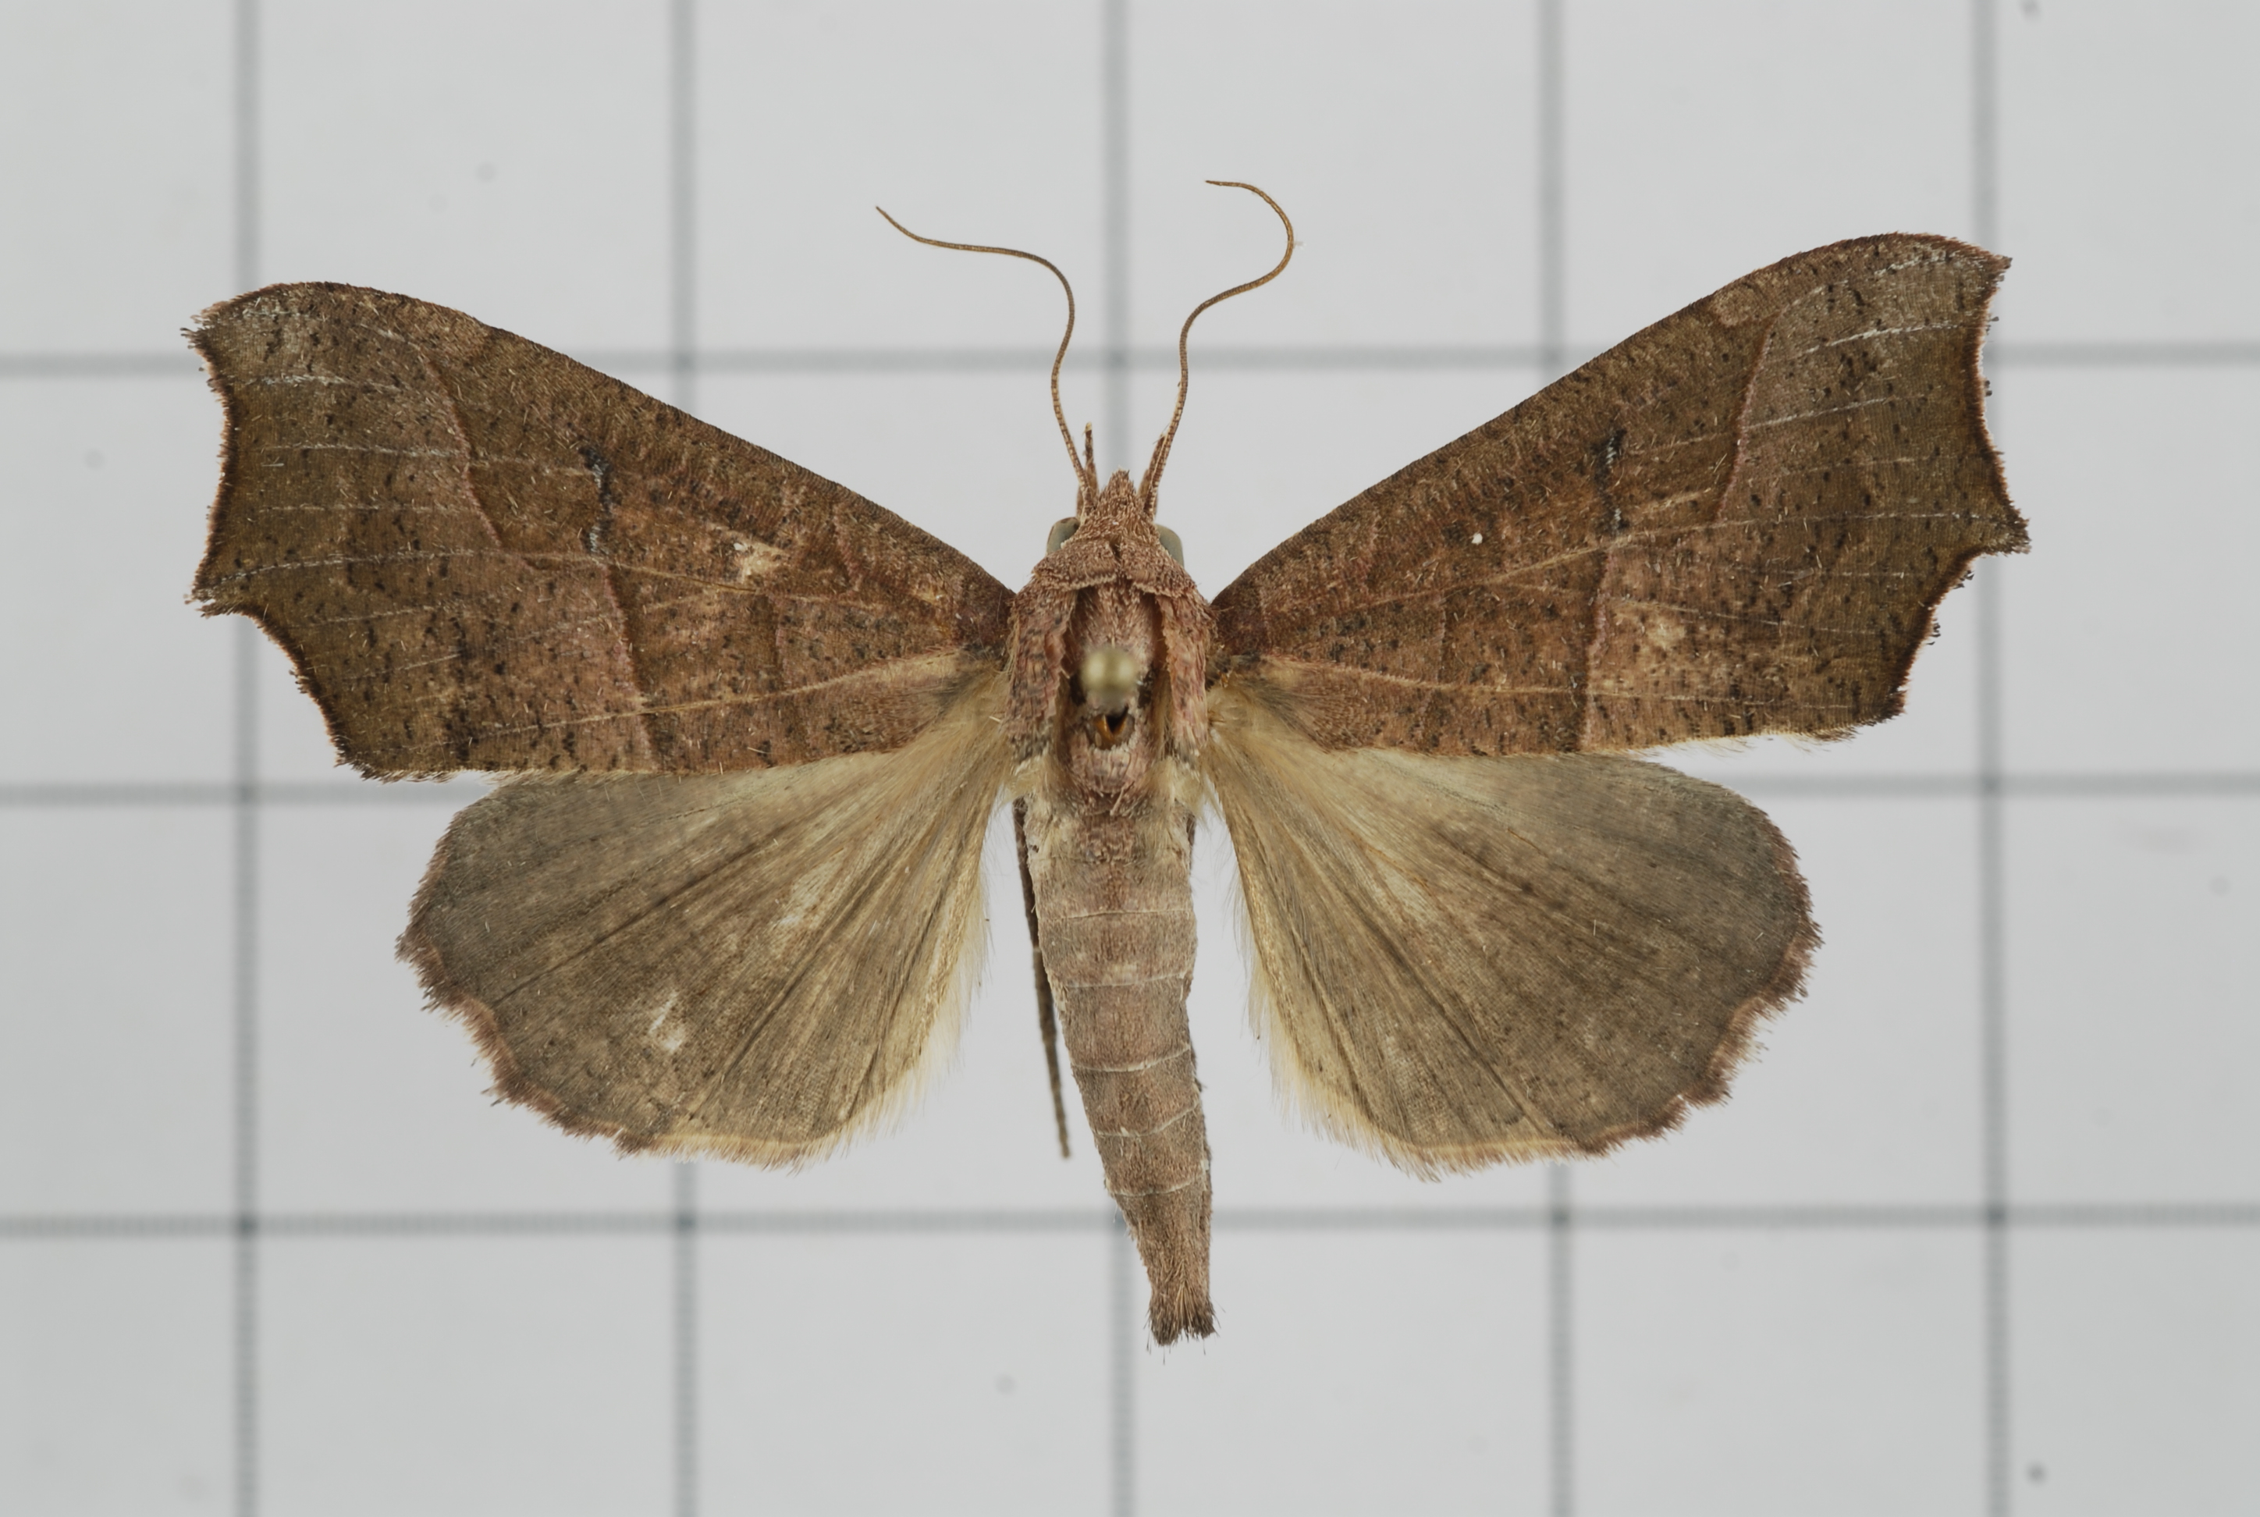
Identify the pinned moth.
Gonitis mesogona
